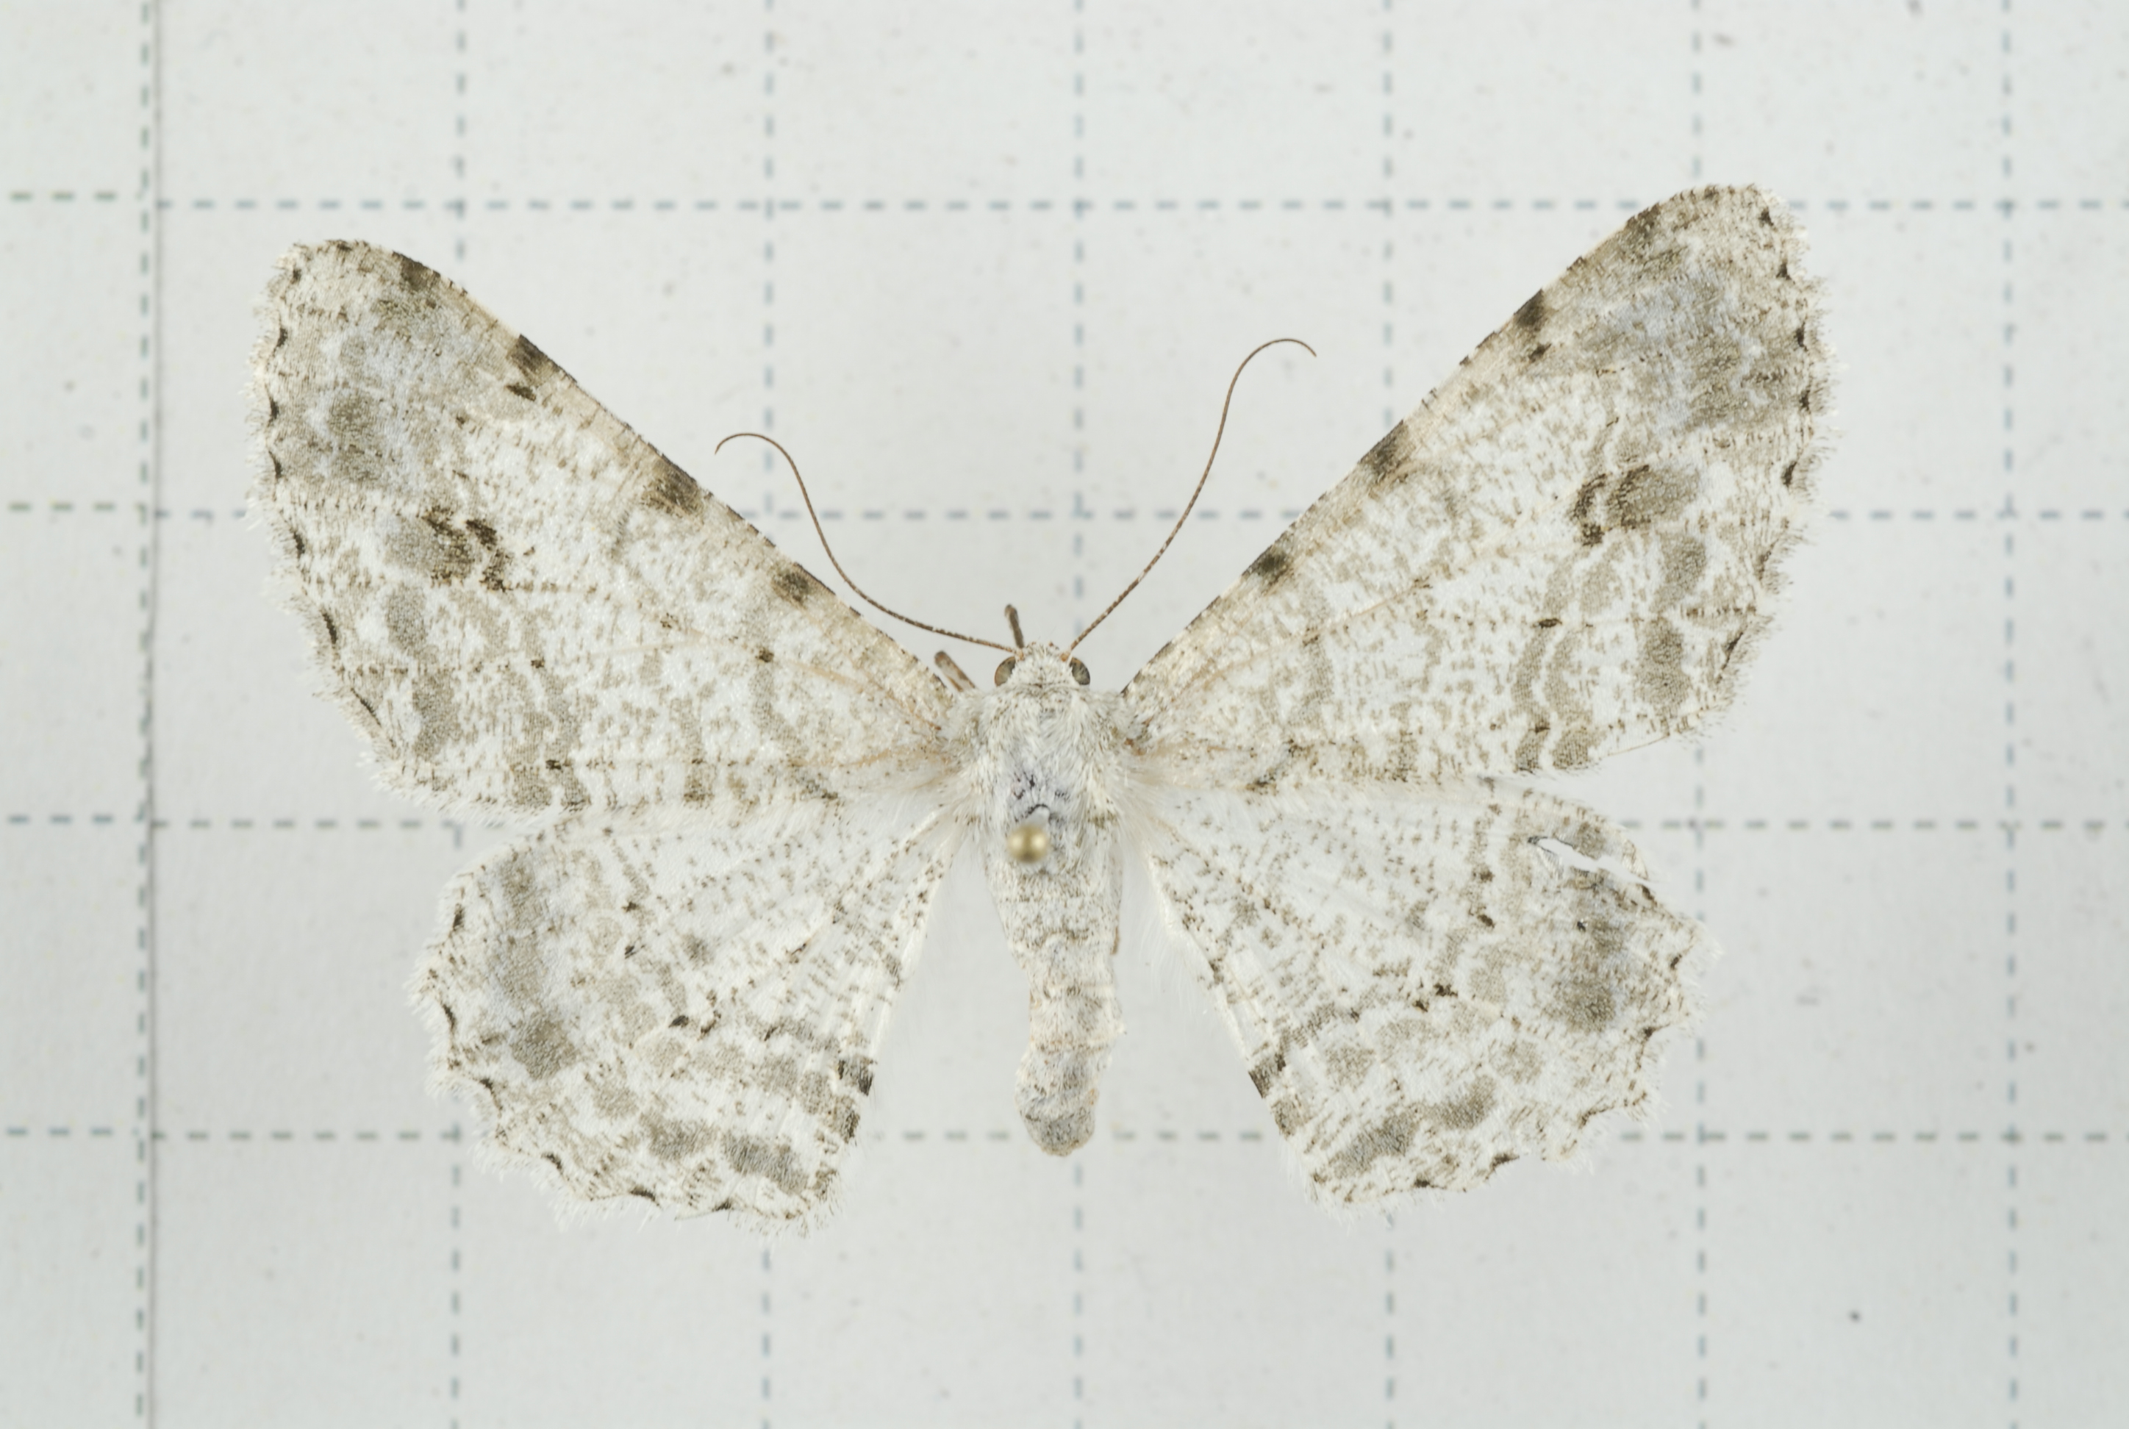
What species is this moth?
Lassaba parvalbidaria parvalbidaria
